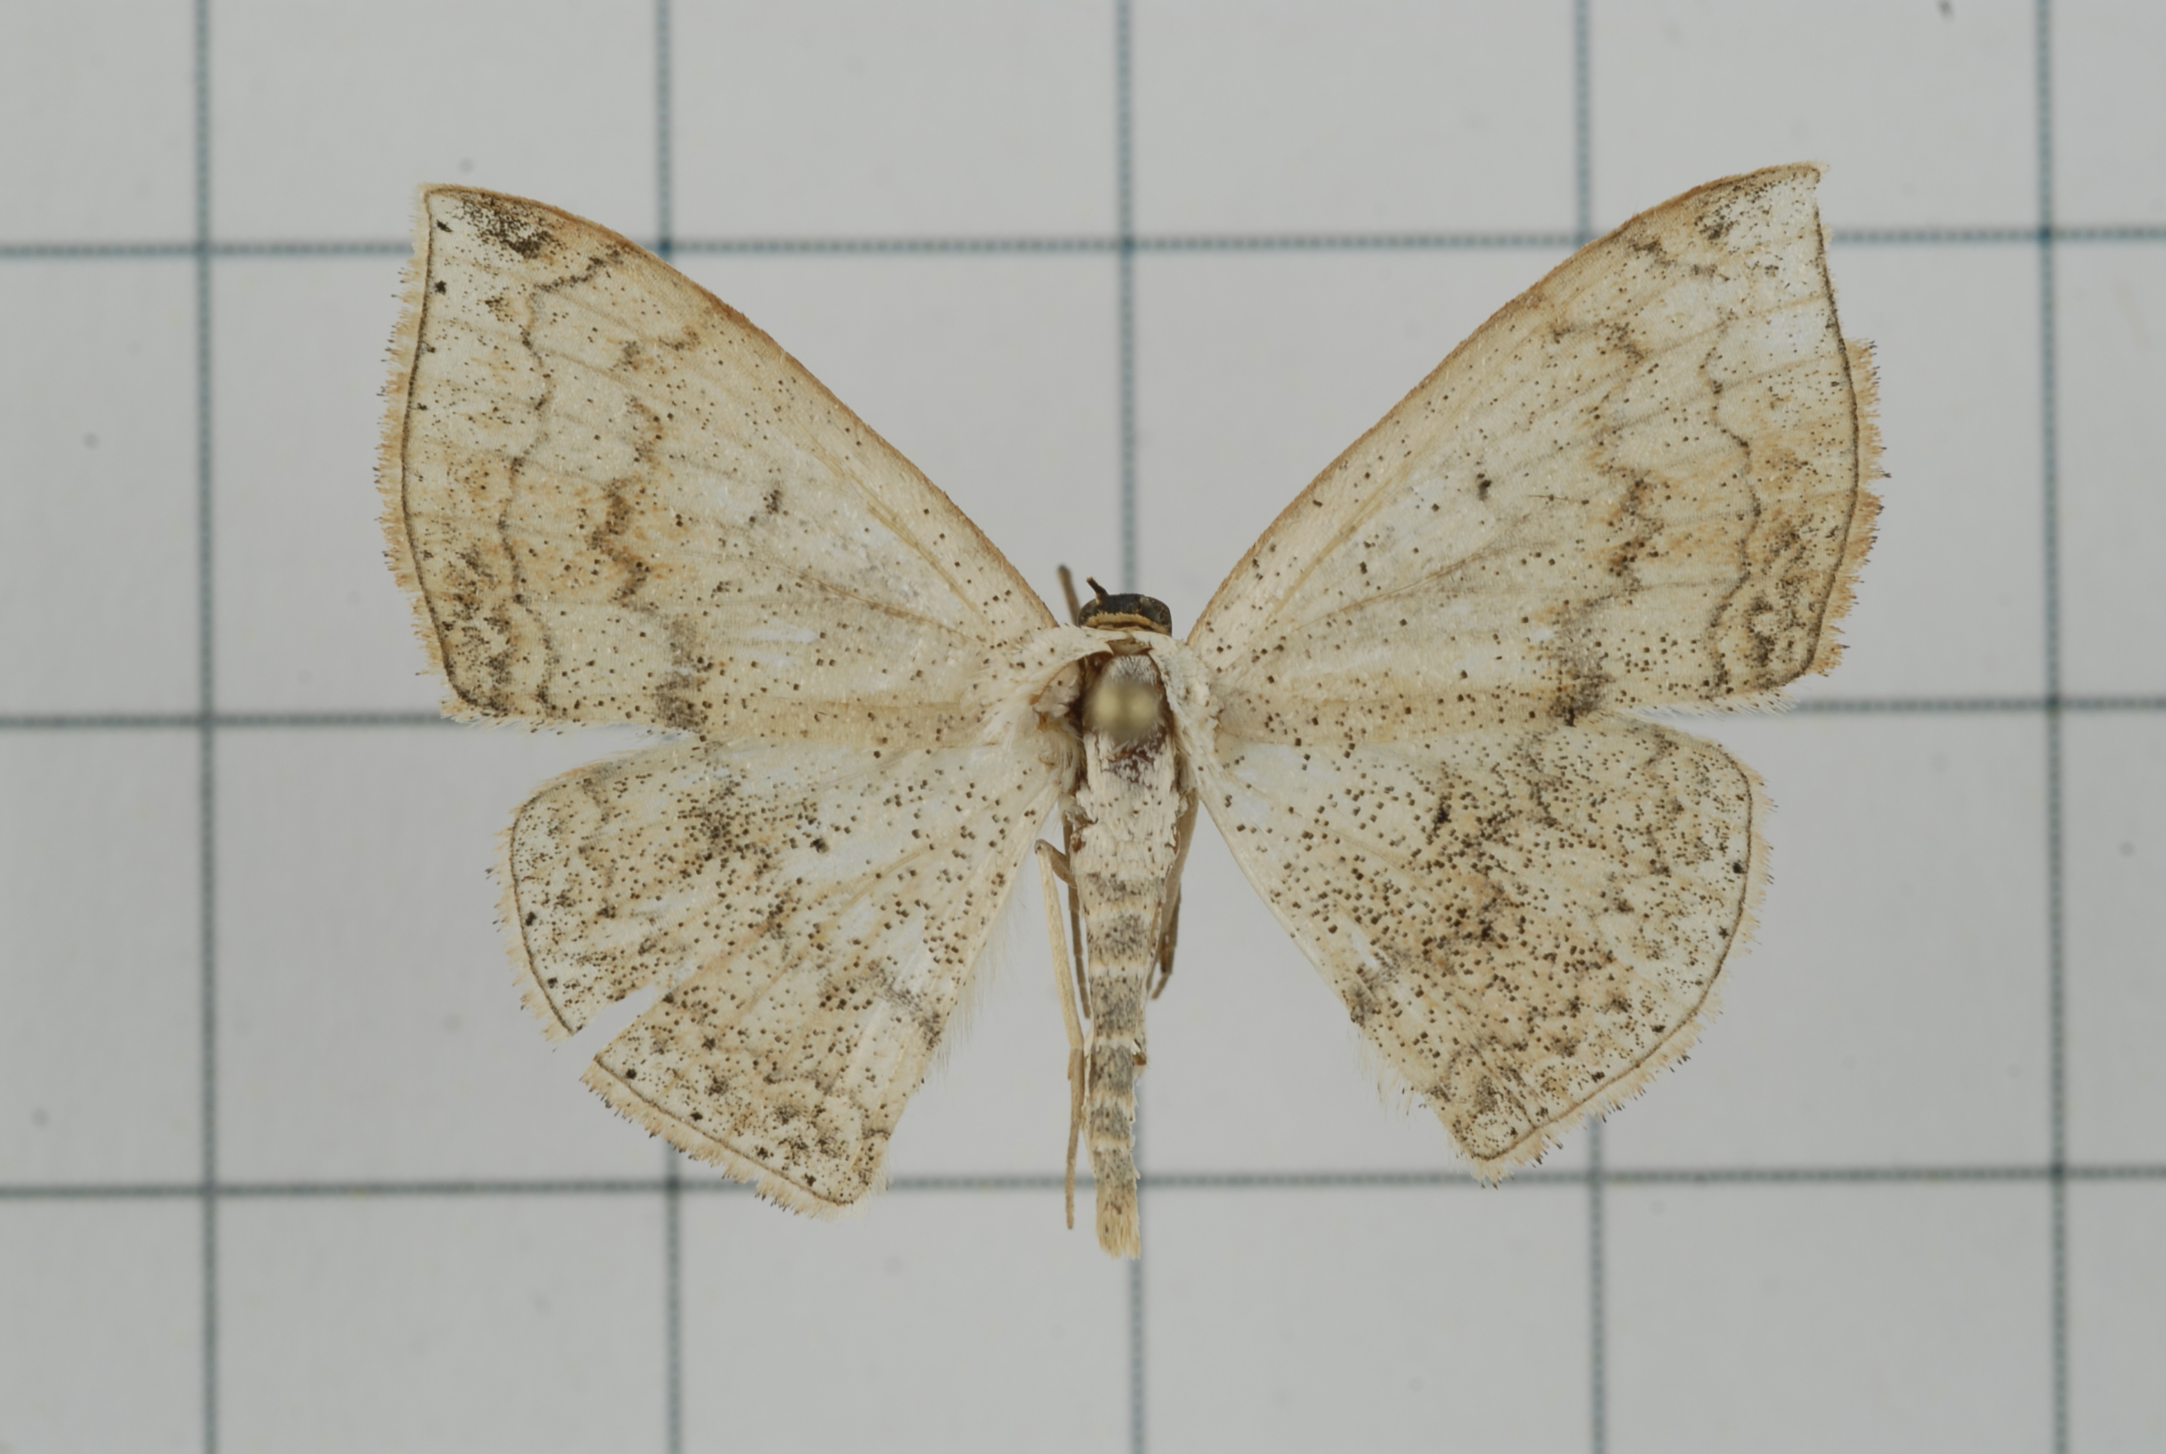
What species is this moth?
Somatina plynusaria
